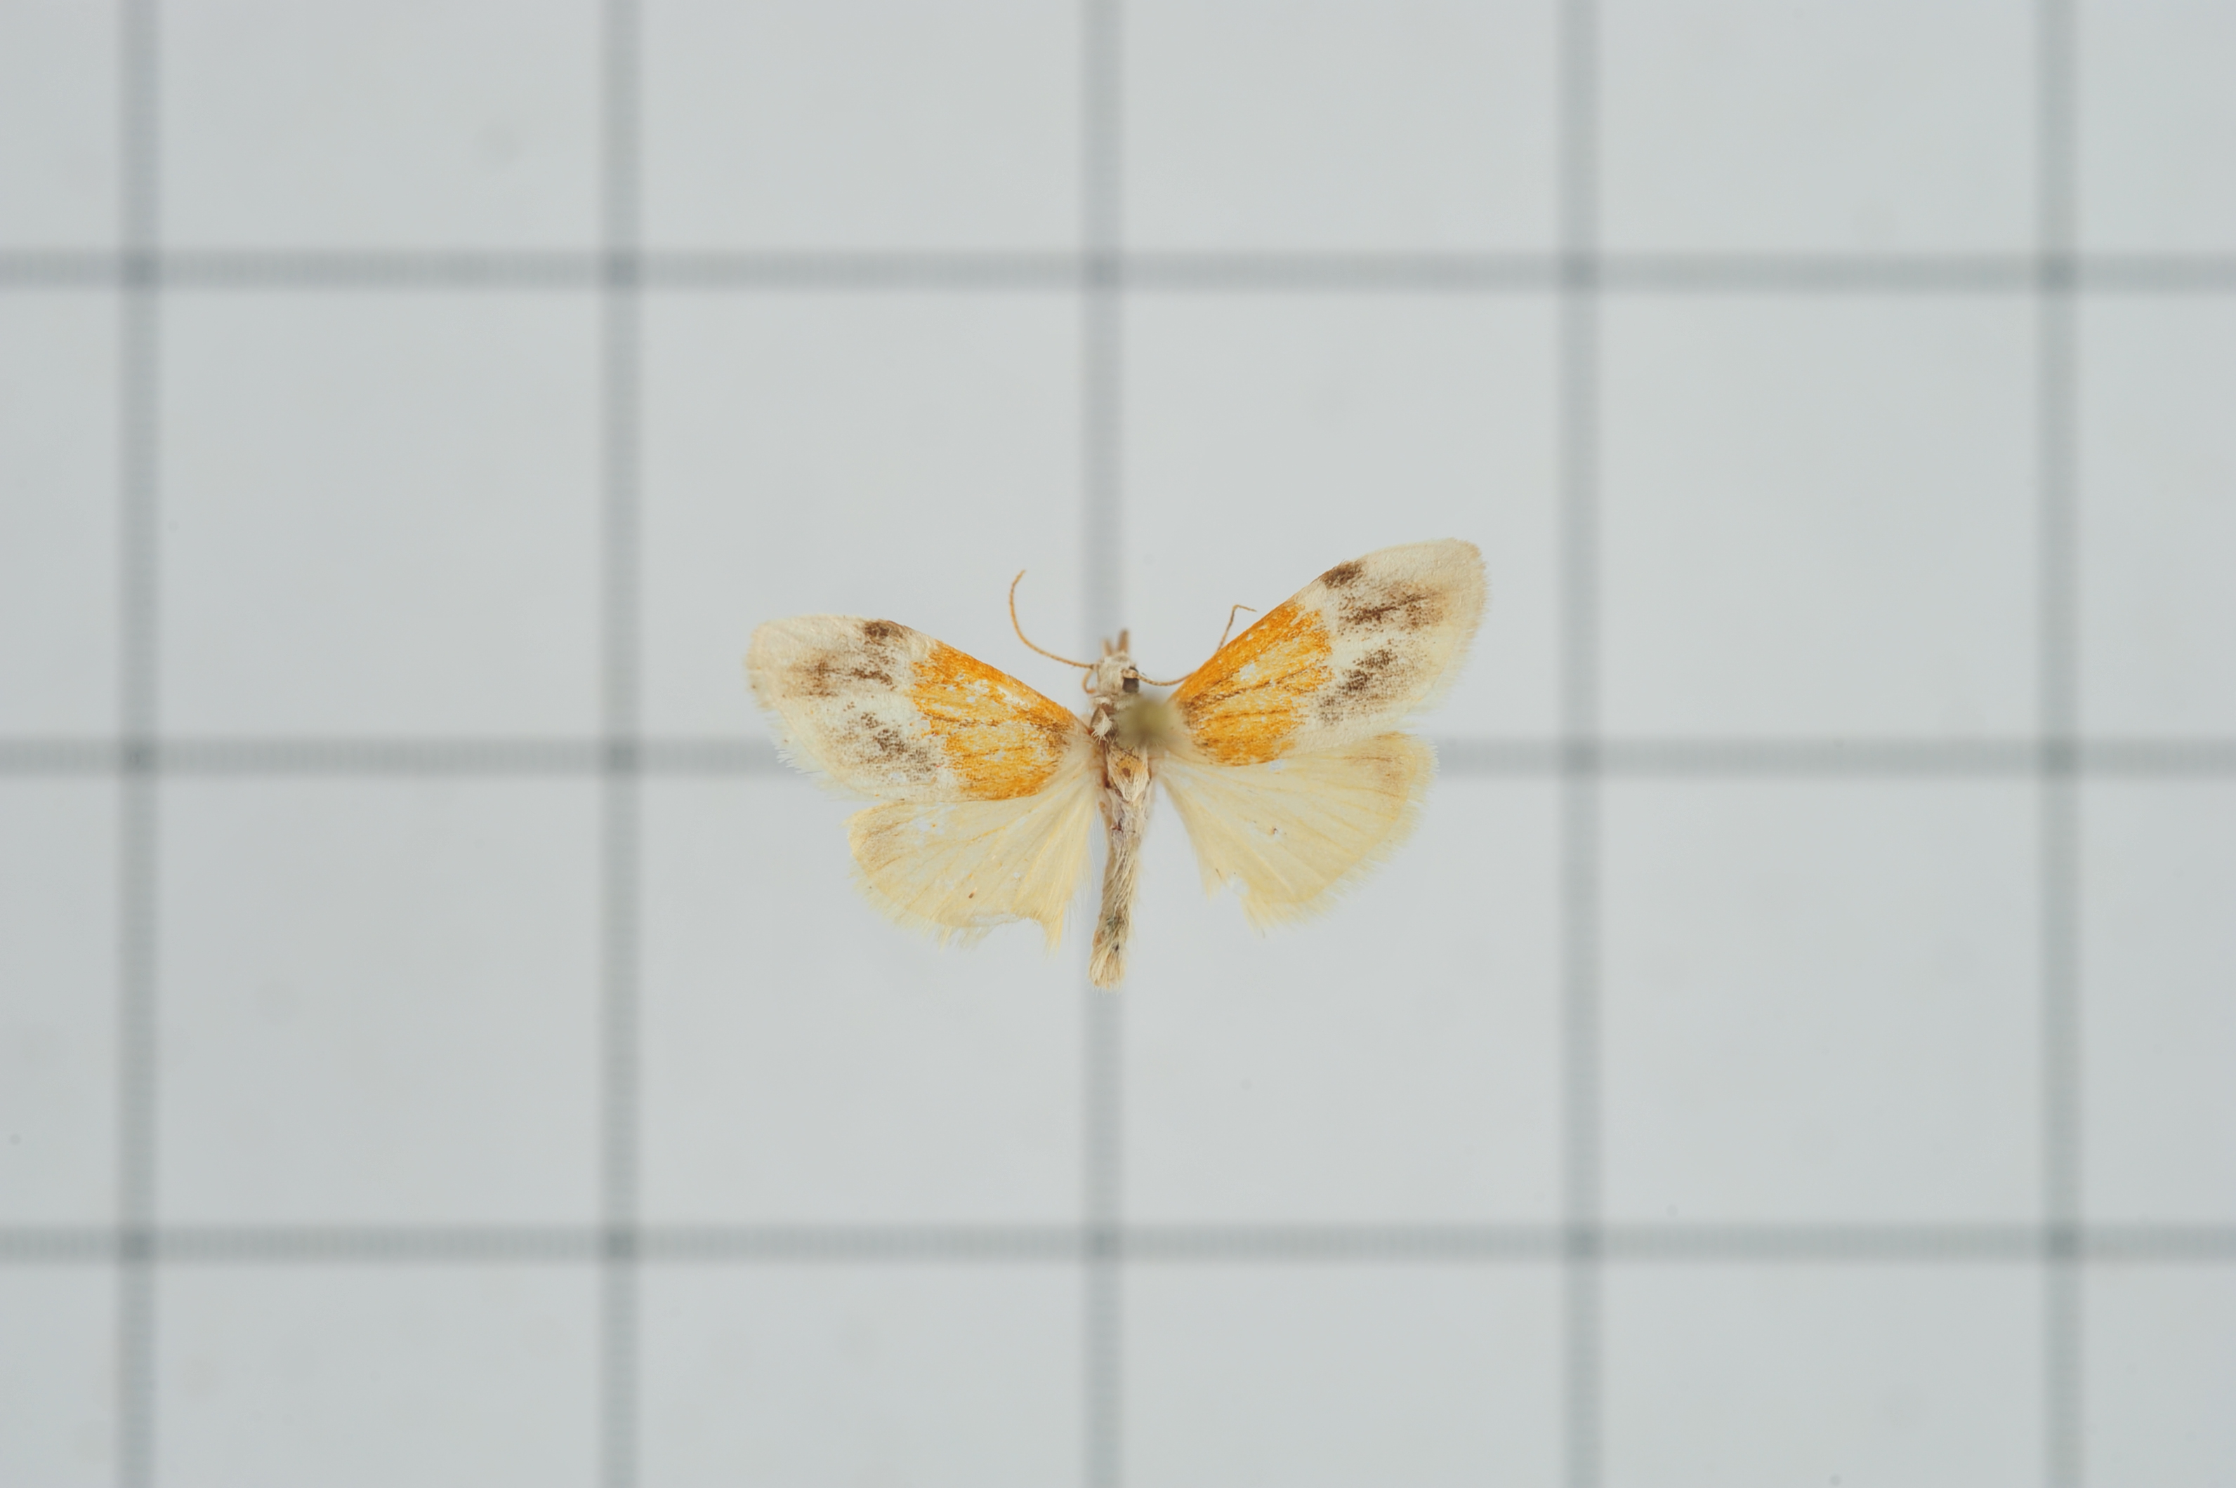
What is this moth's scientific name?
Nanarsine semilutea
